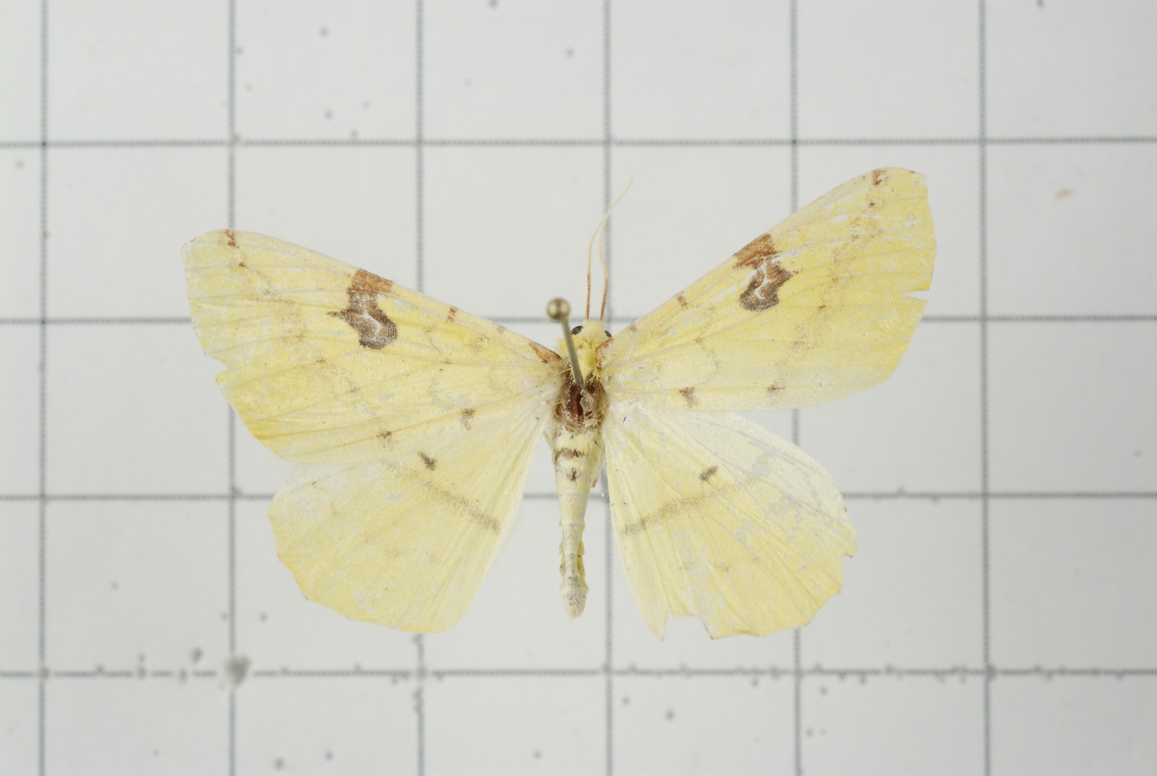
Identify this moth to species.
Opisthograptis punctilineata
